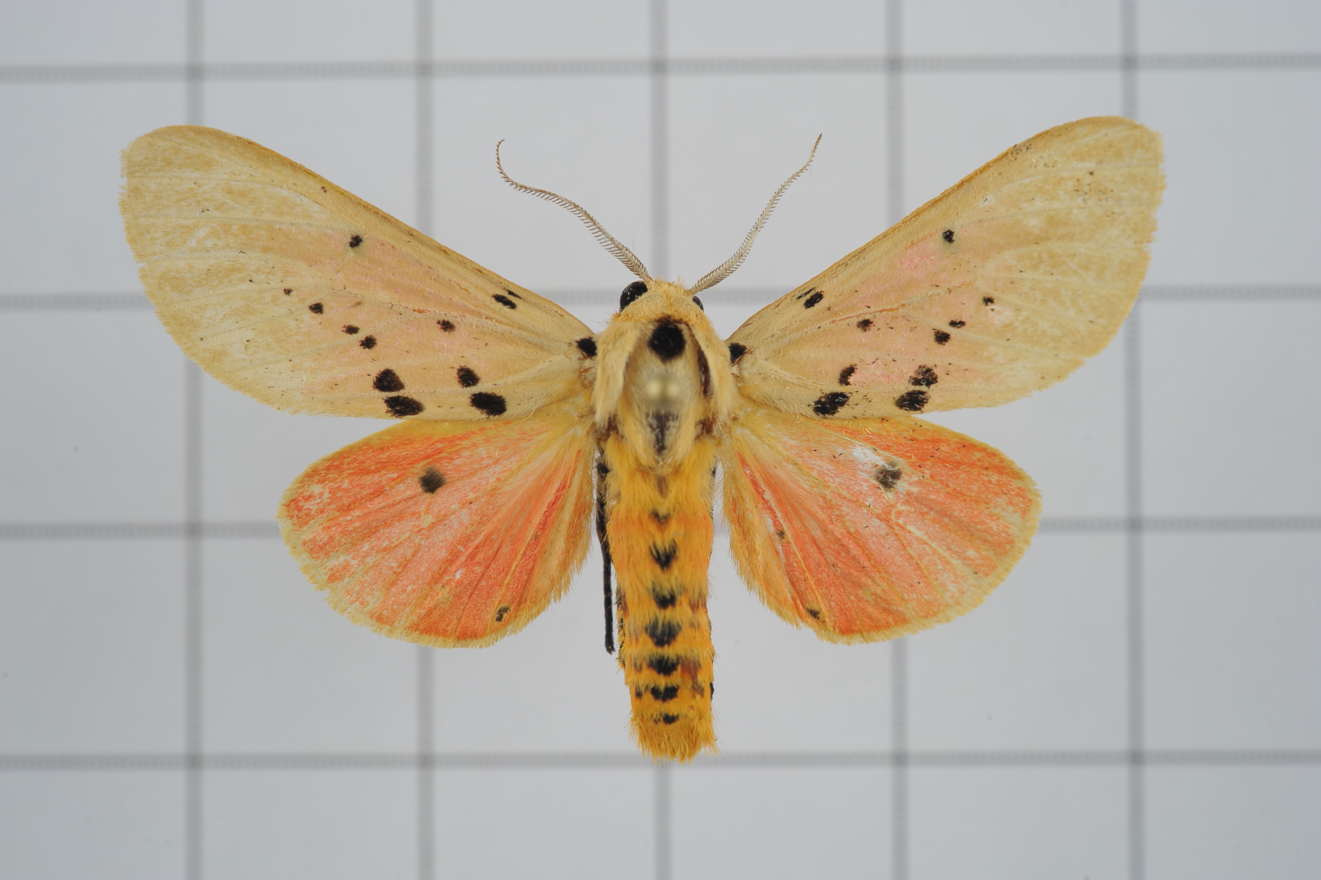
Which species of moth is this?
Spilarctia postrubida
